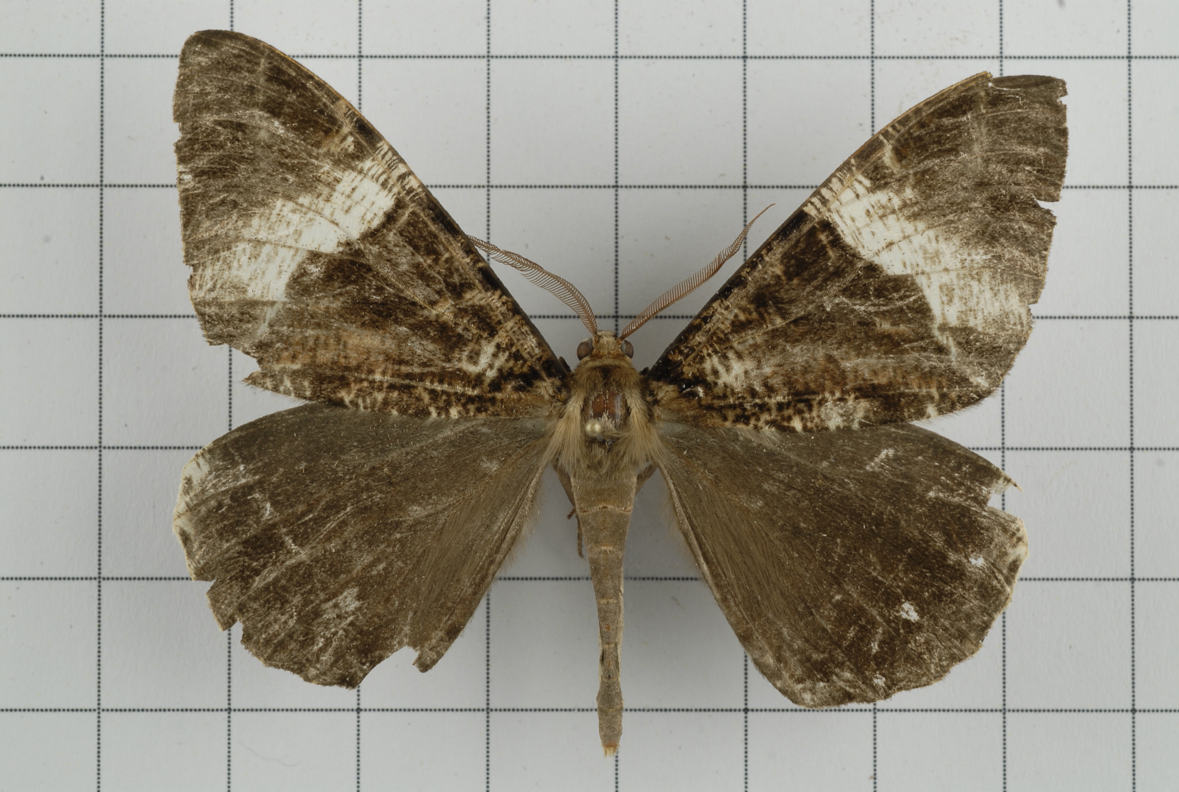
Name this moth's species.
Xandrames dholaria
